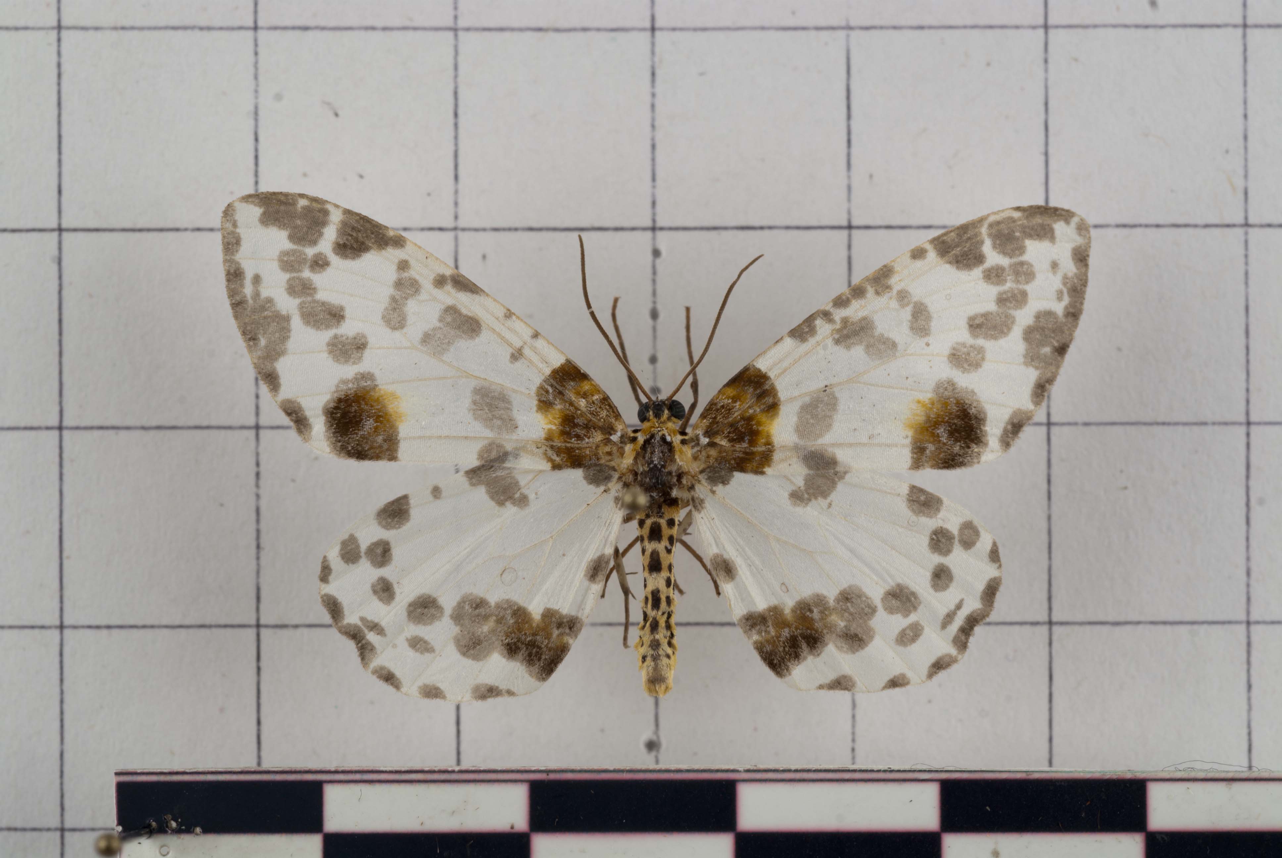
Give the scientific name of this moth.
Abraxas cupreilluminata
